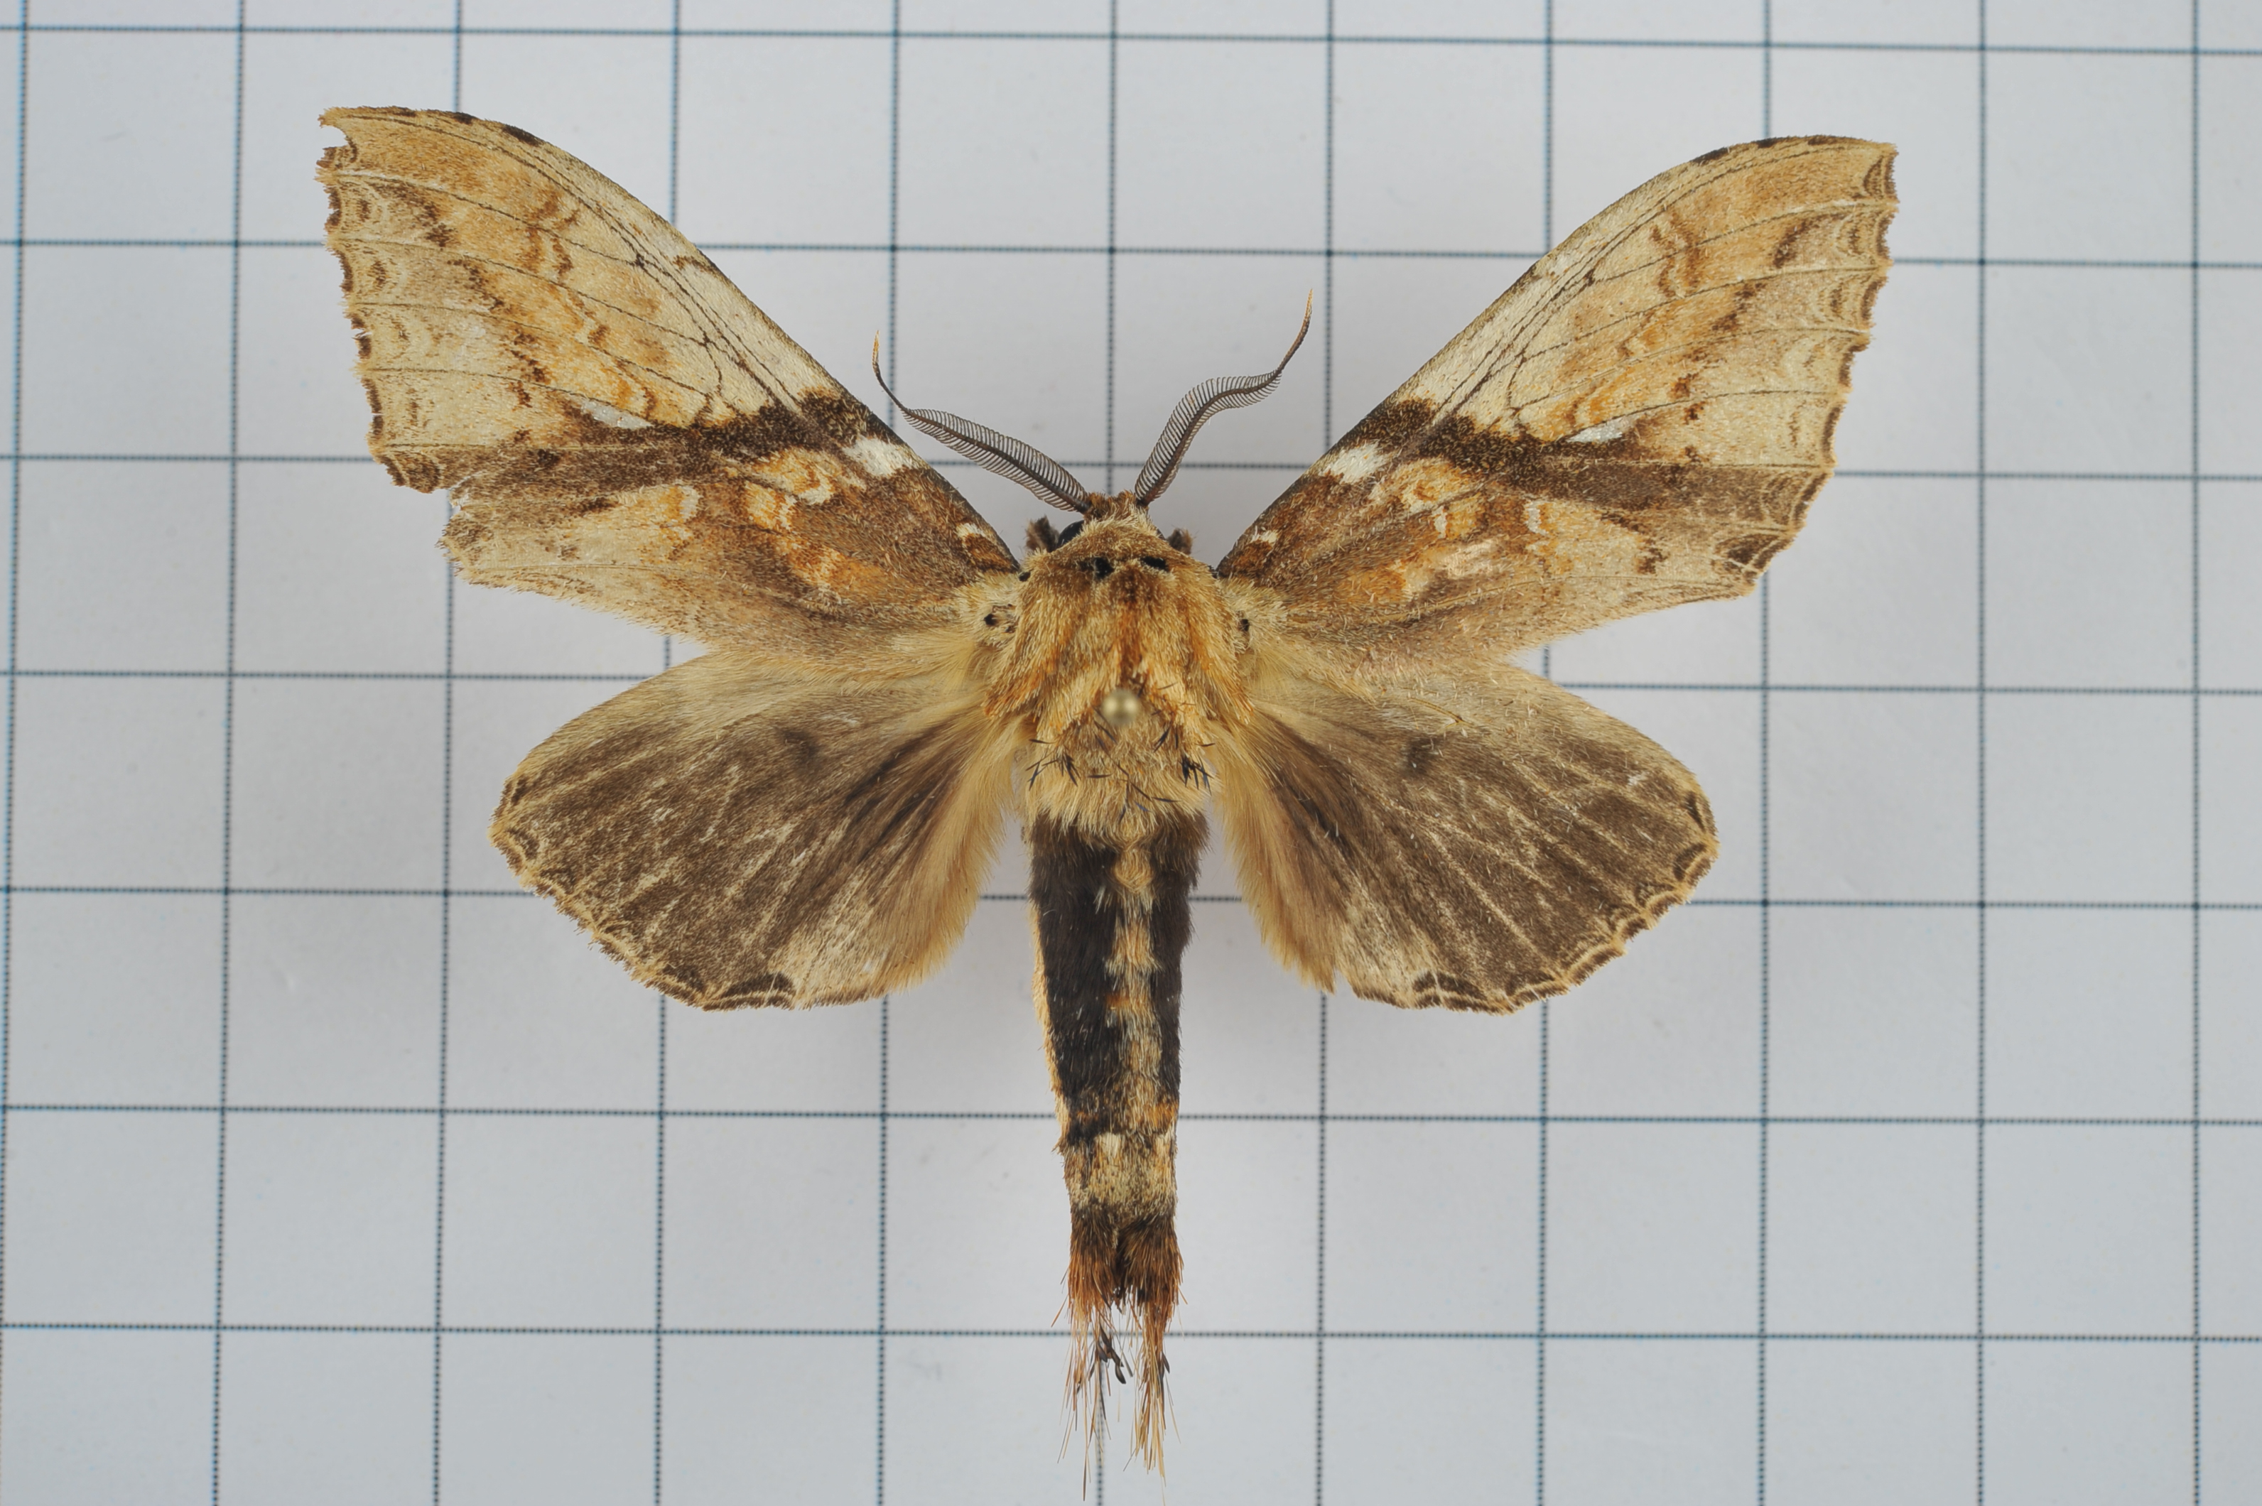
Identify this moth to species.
Dudusa nobilis
